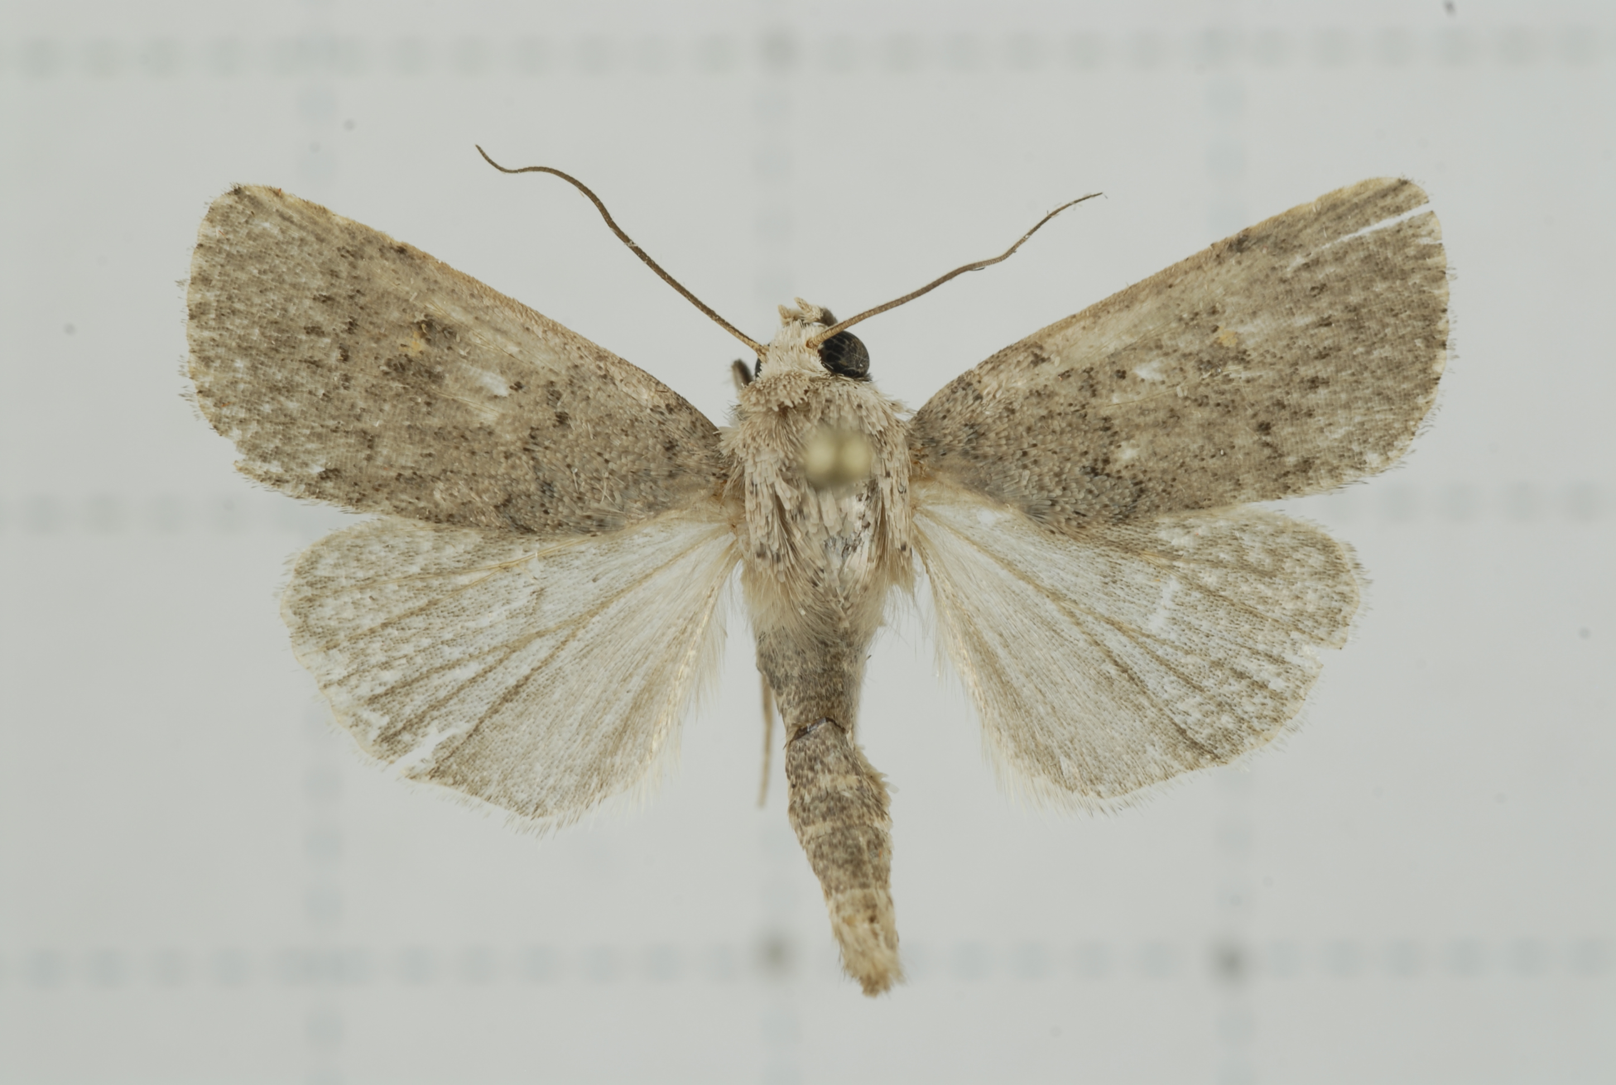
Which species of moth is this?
Athetis bremusa
